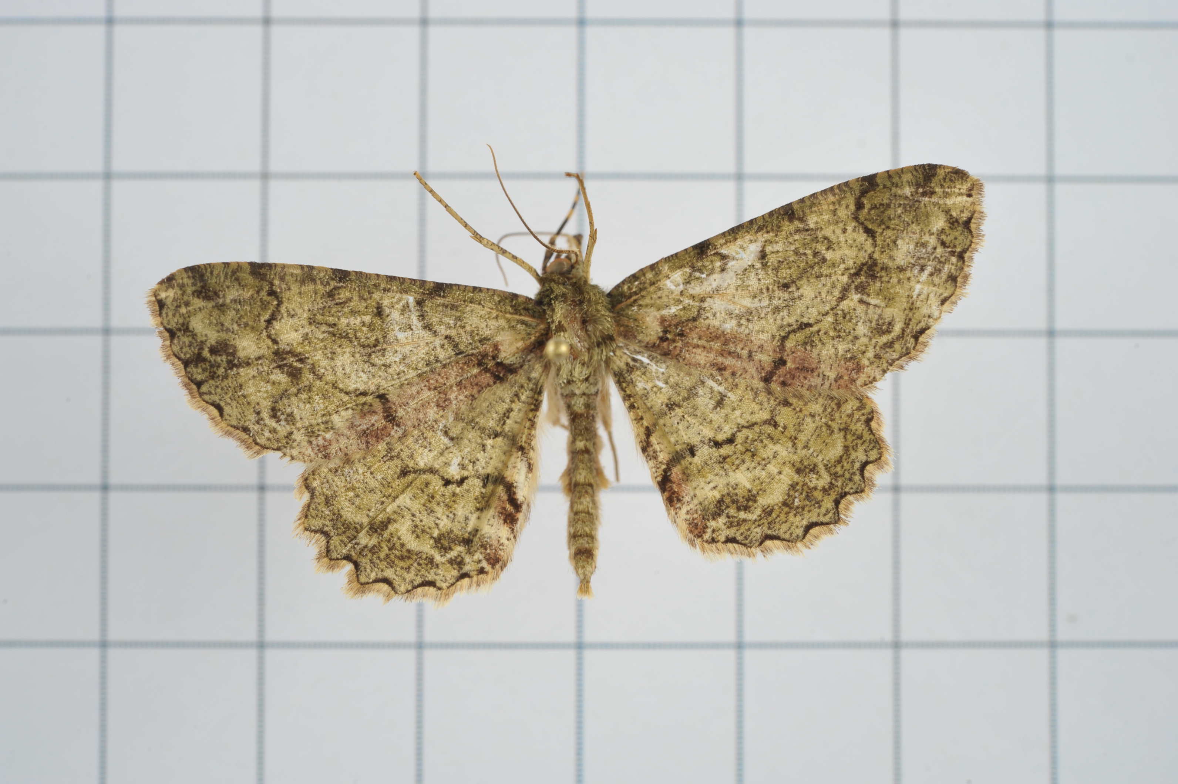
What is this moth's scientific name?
Paradarisa chloauges chloauges
